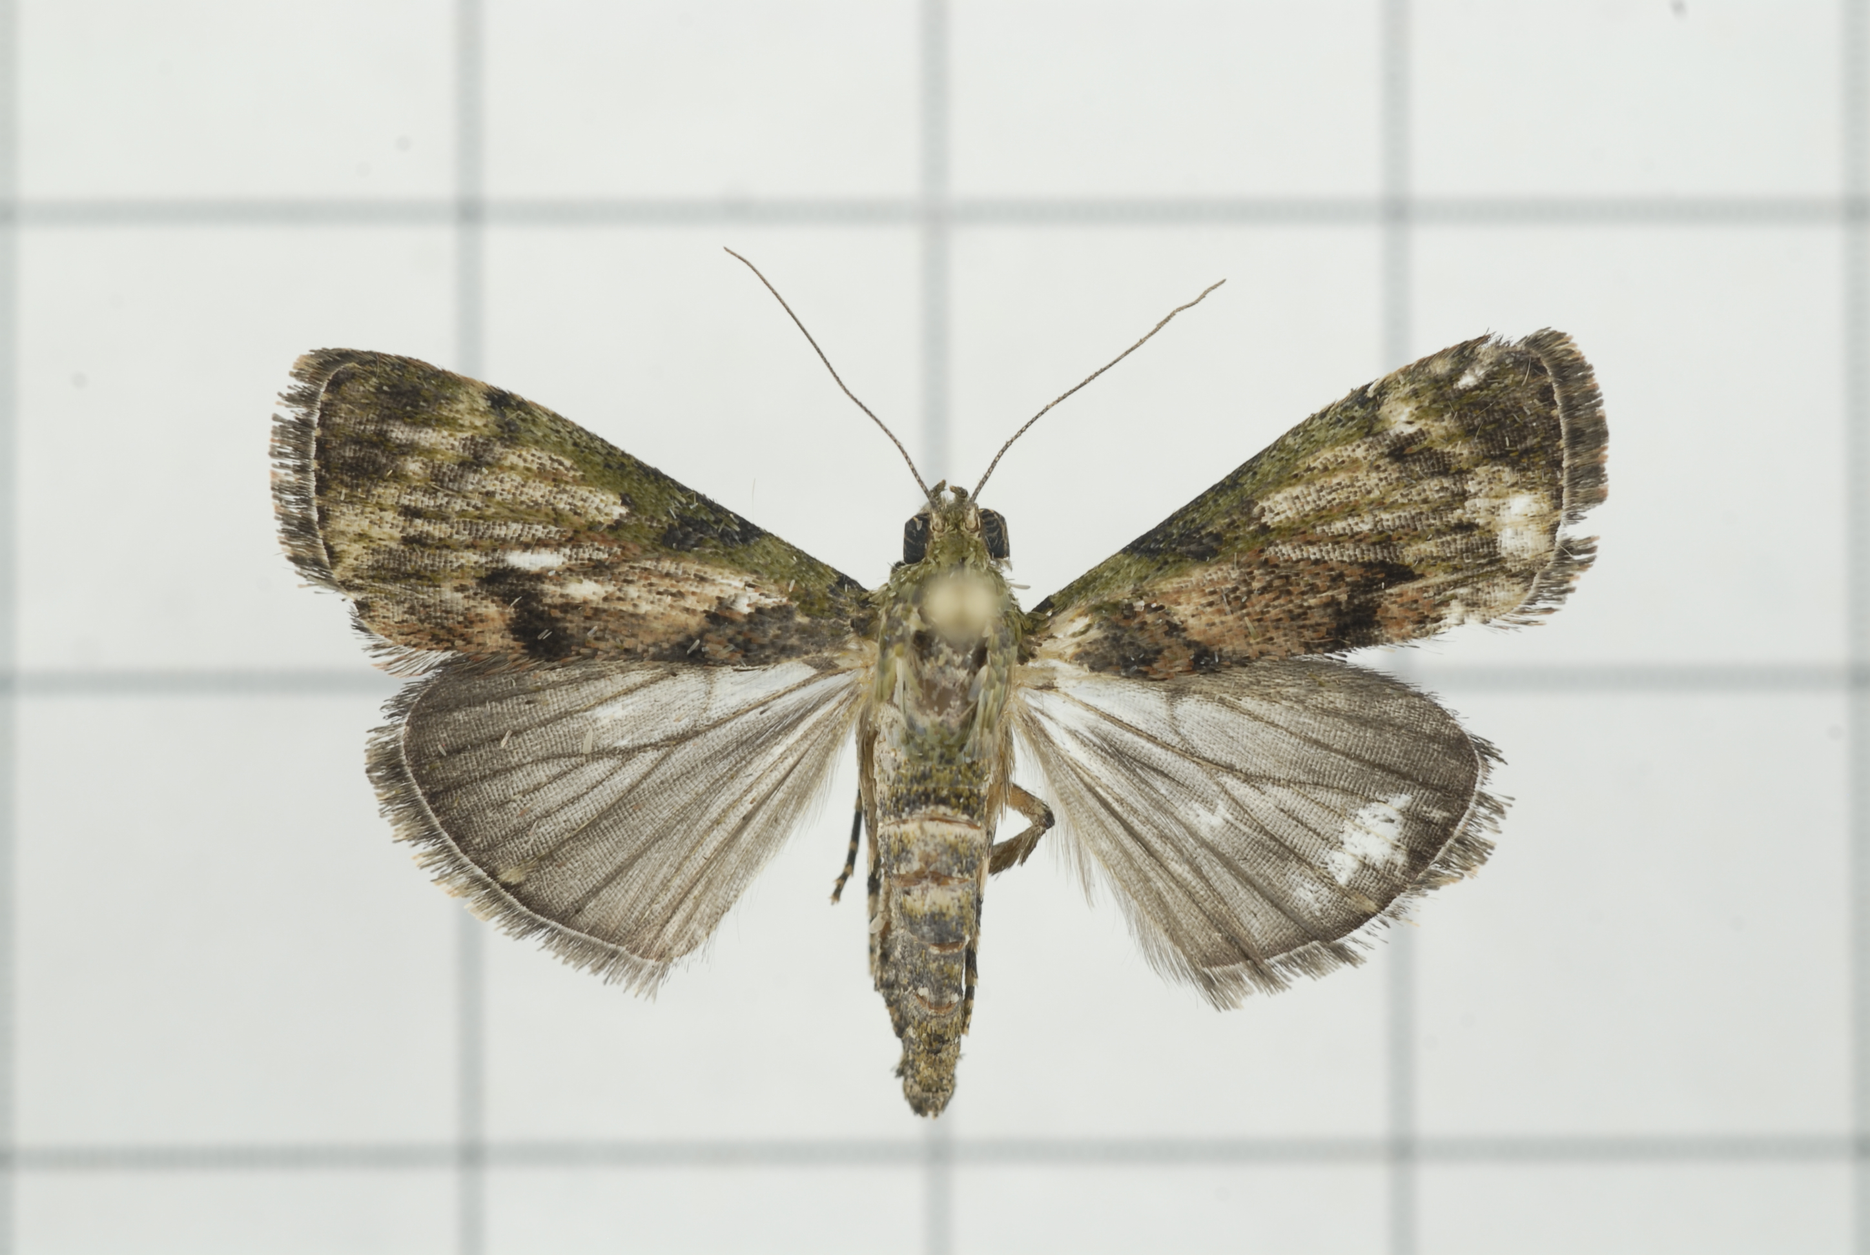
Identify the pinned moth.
Lamida obscura
